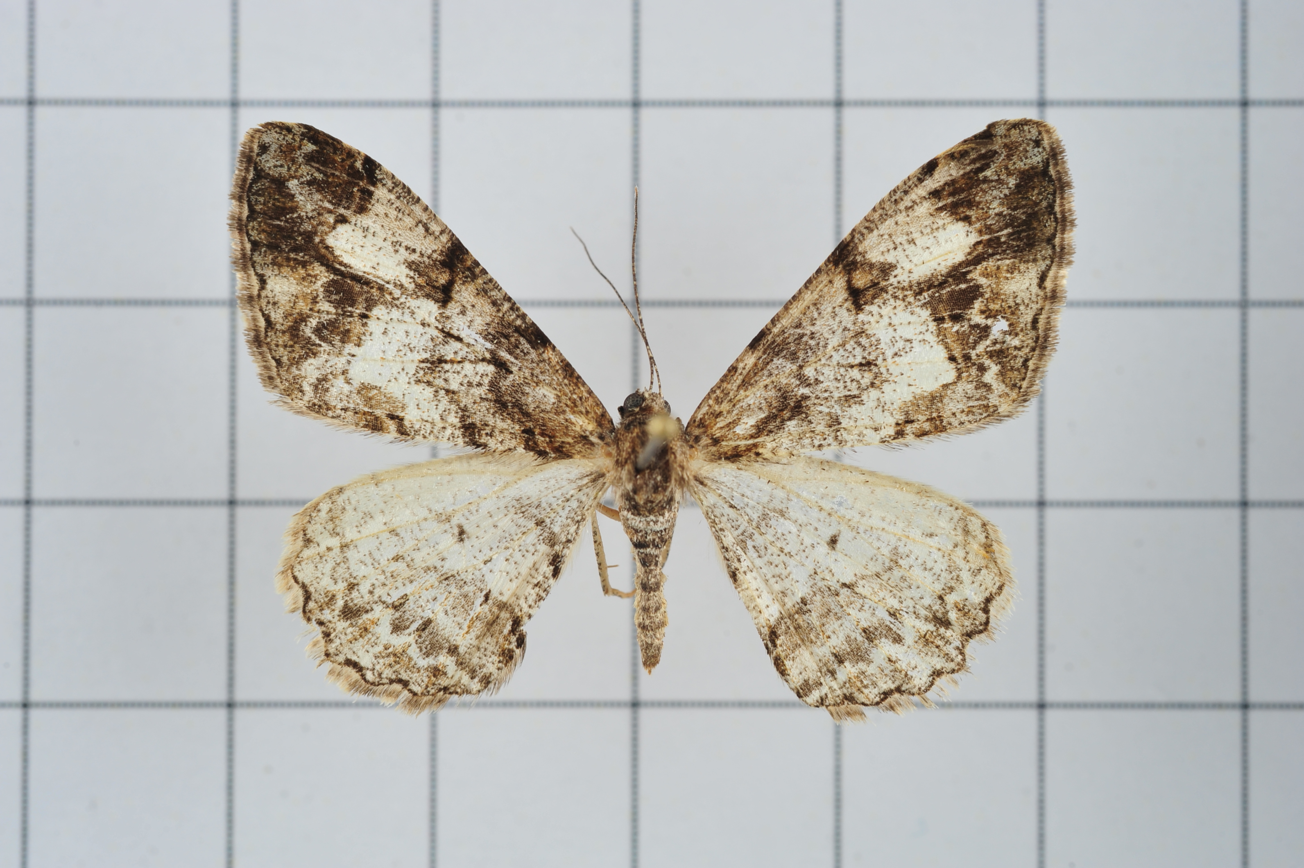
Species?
Alcis admissaria undularia
